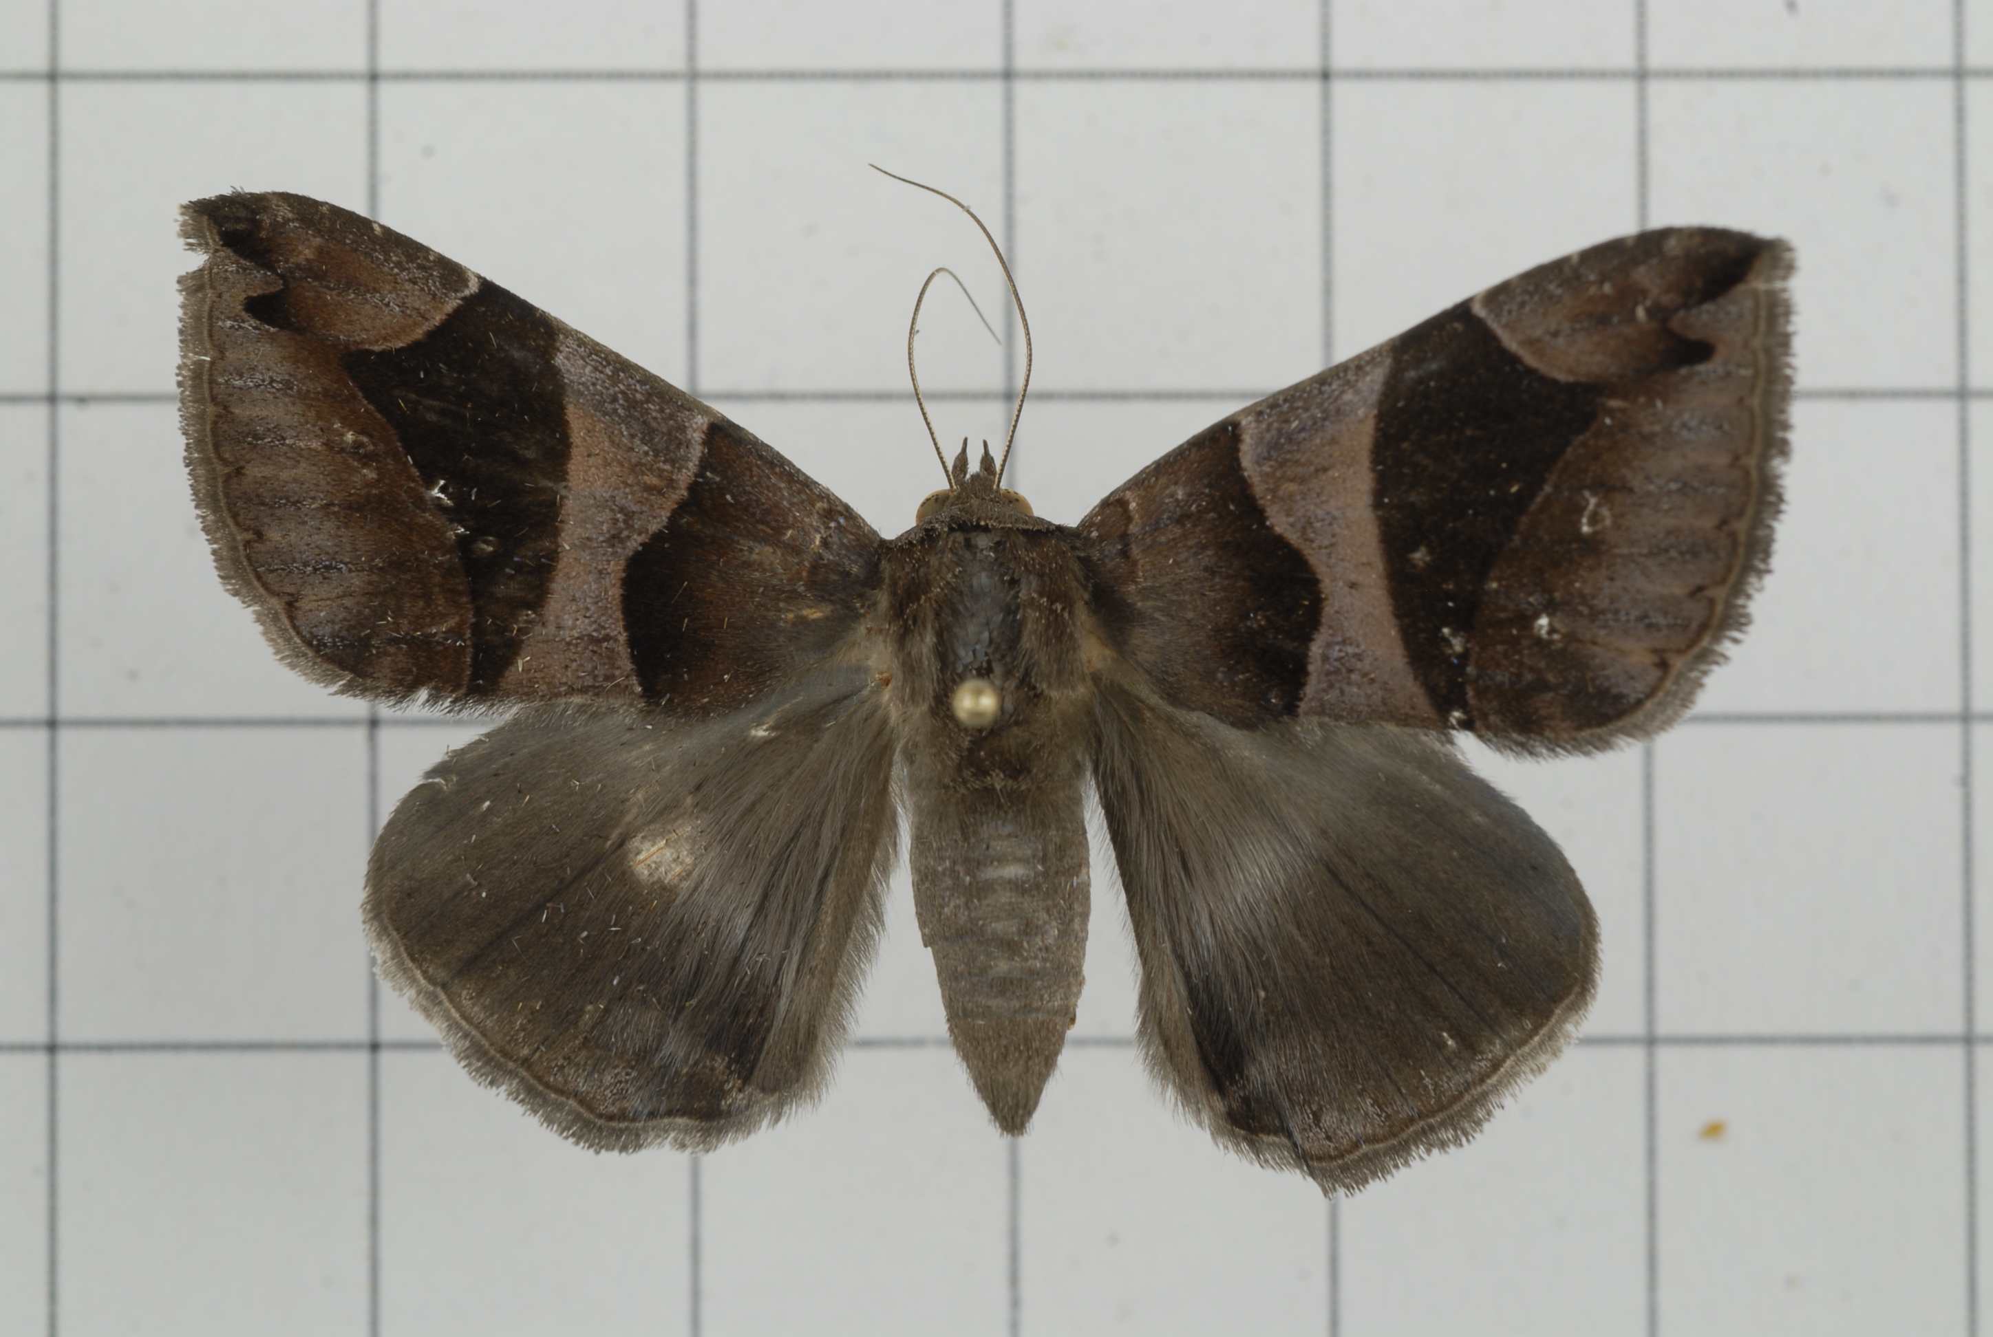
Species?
Bastilla arcuata
